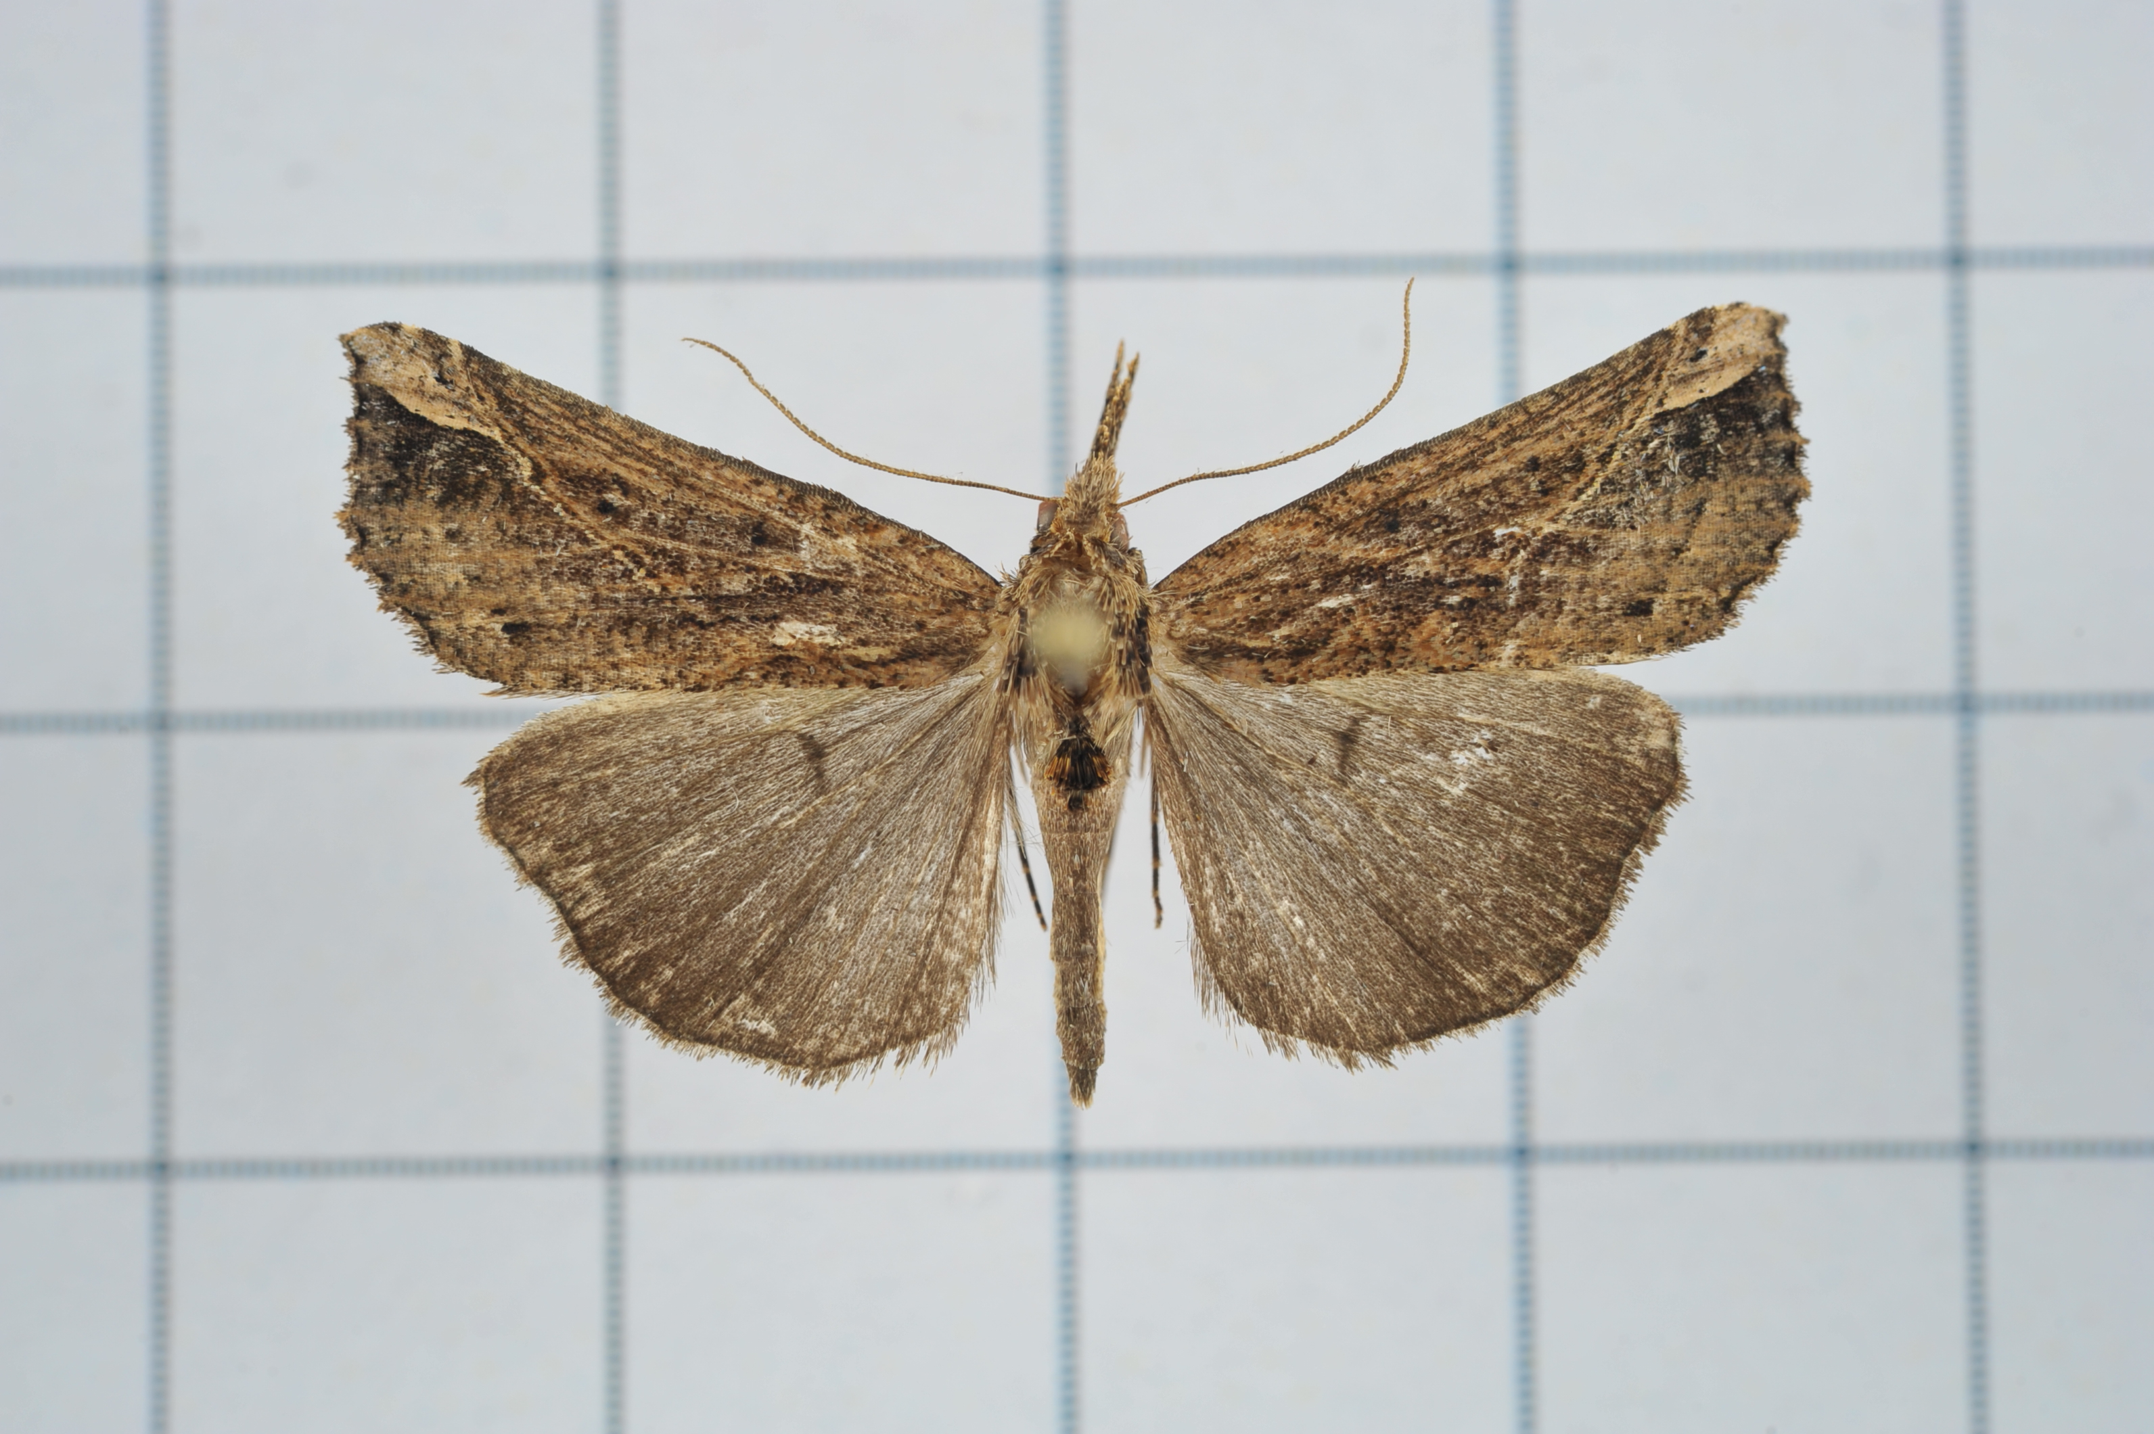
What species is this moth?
Hypena lignealis
